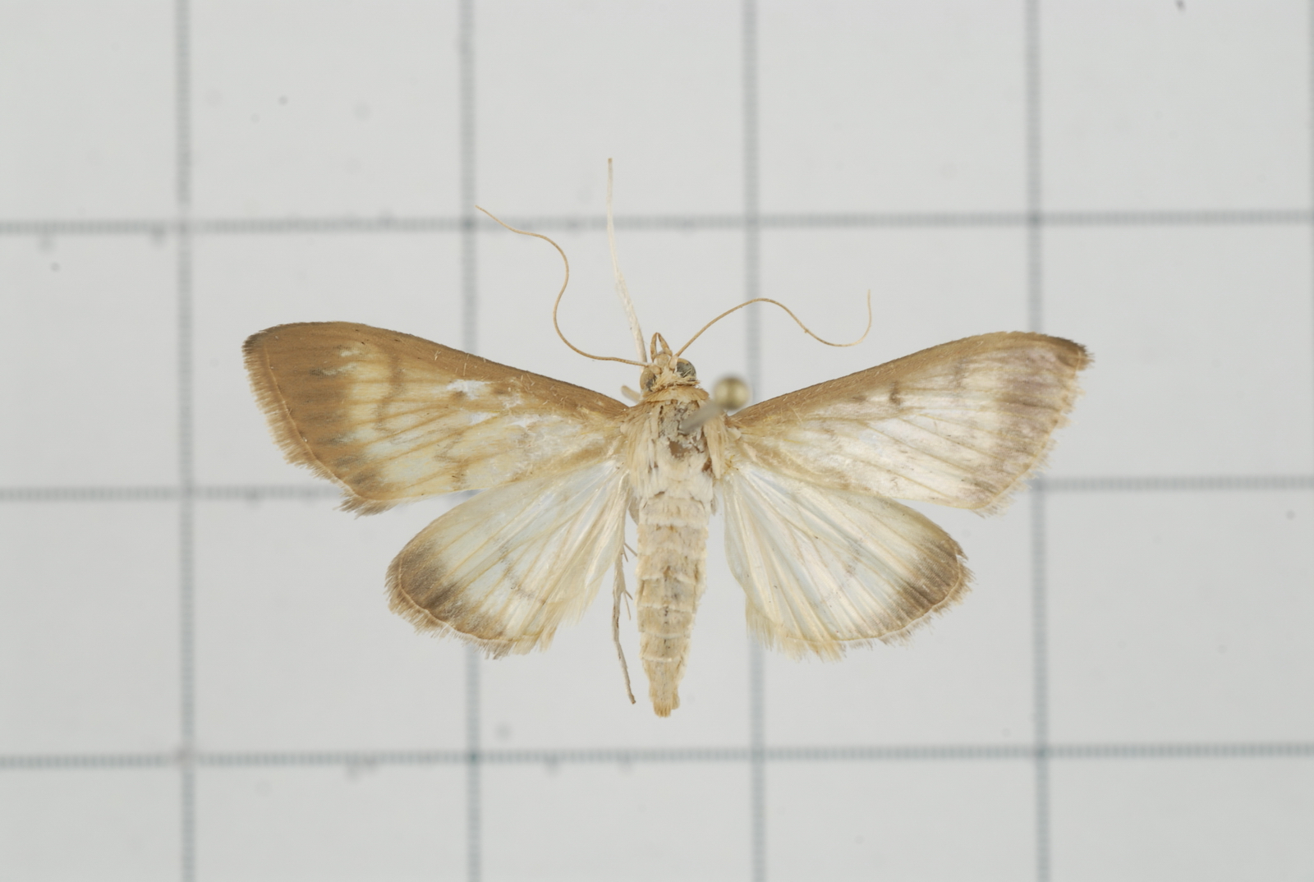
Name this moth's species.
Crypsiptya coclesalis
